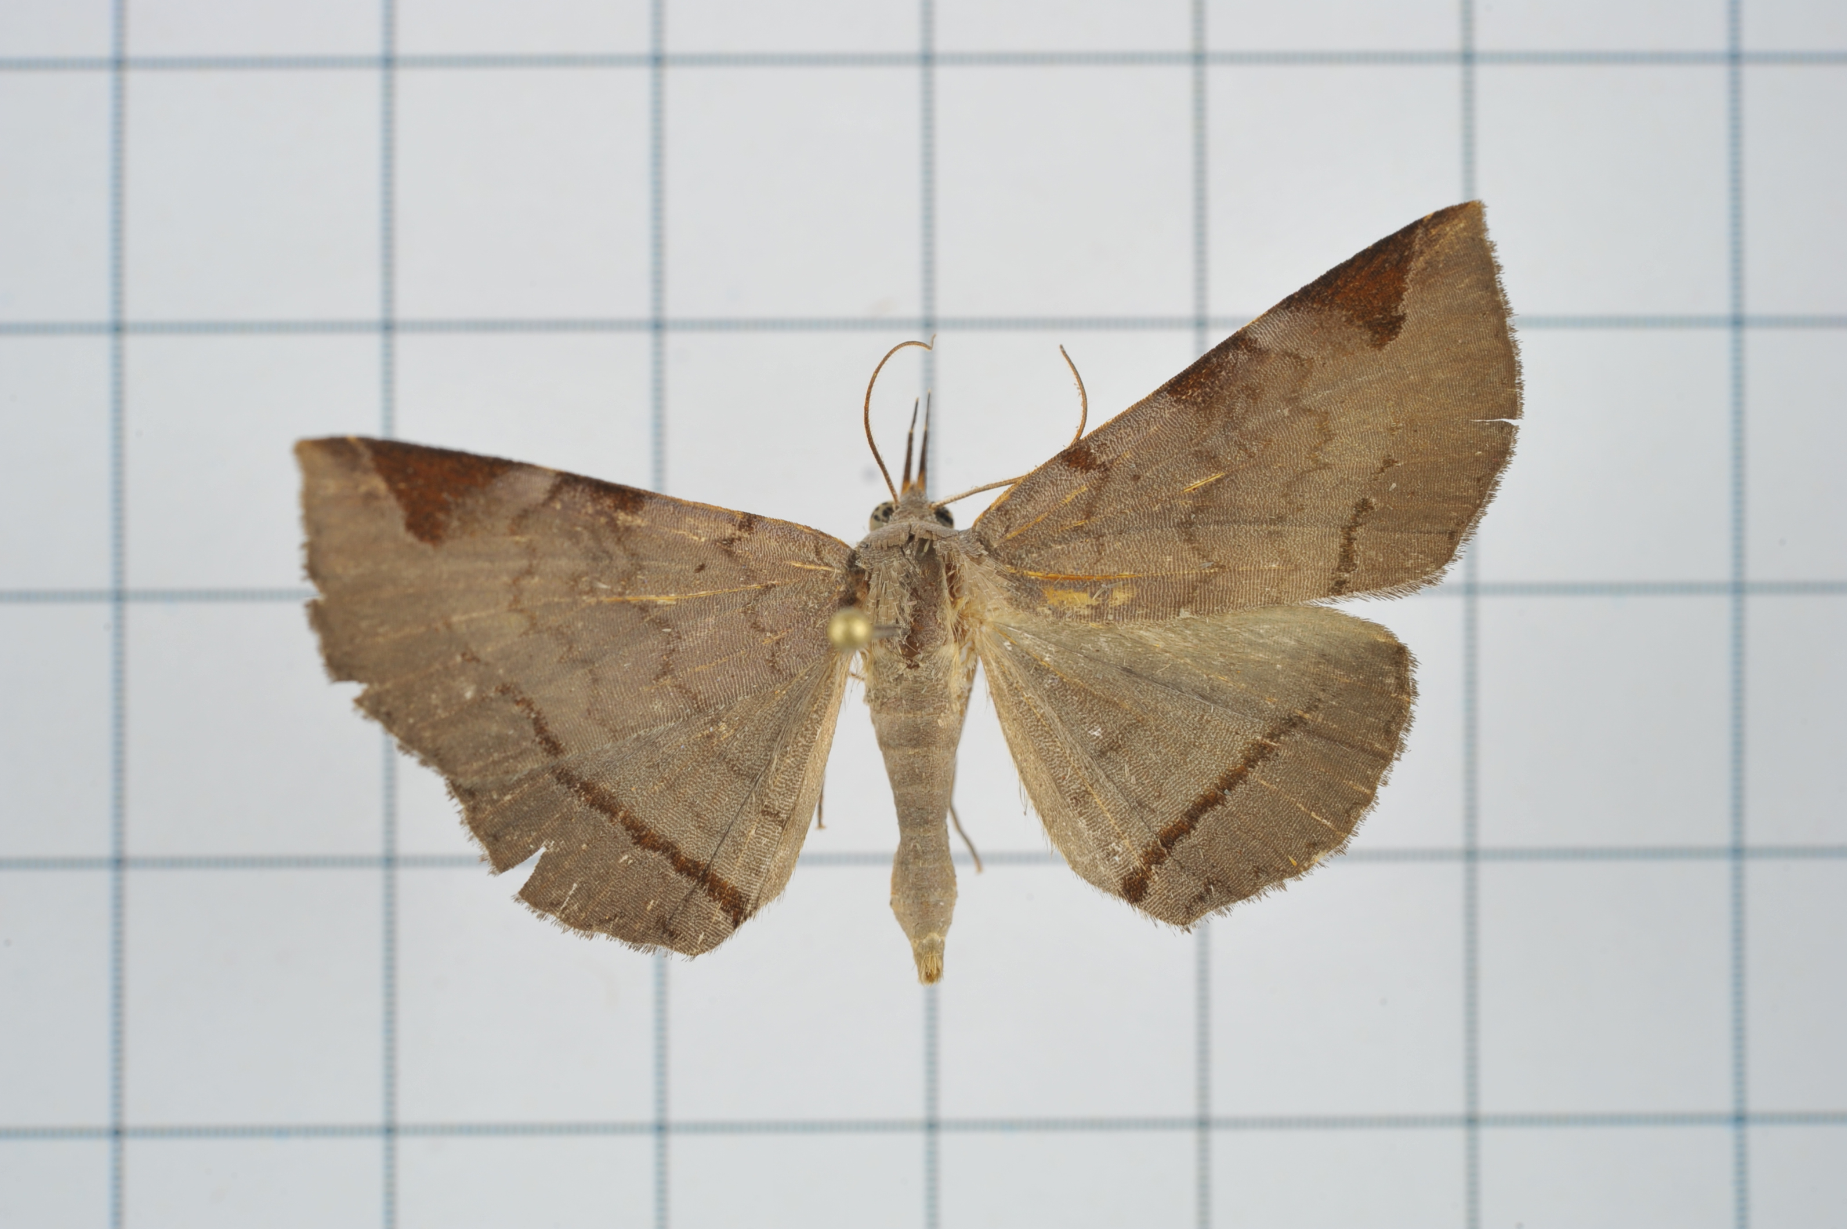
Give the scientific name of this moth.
Mecodina subcostalis
